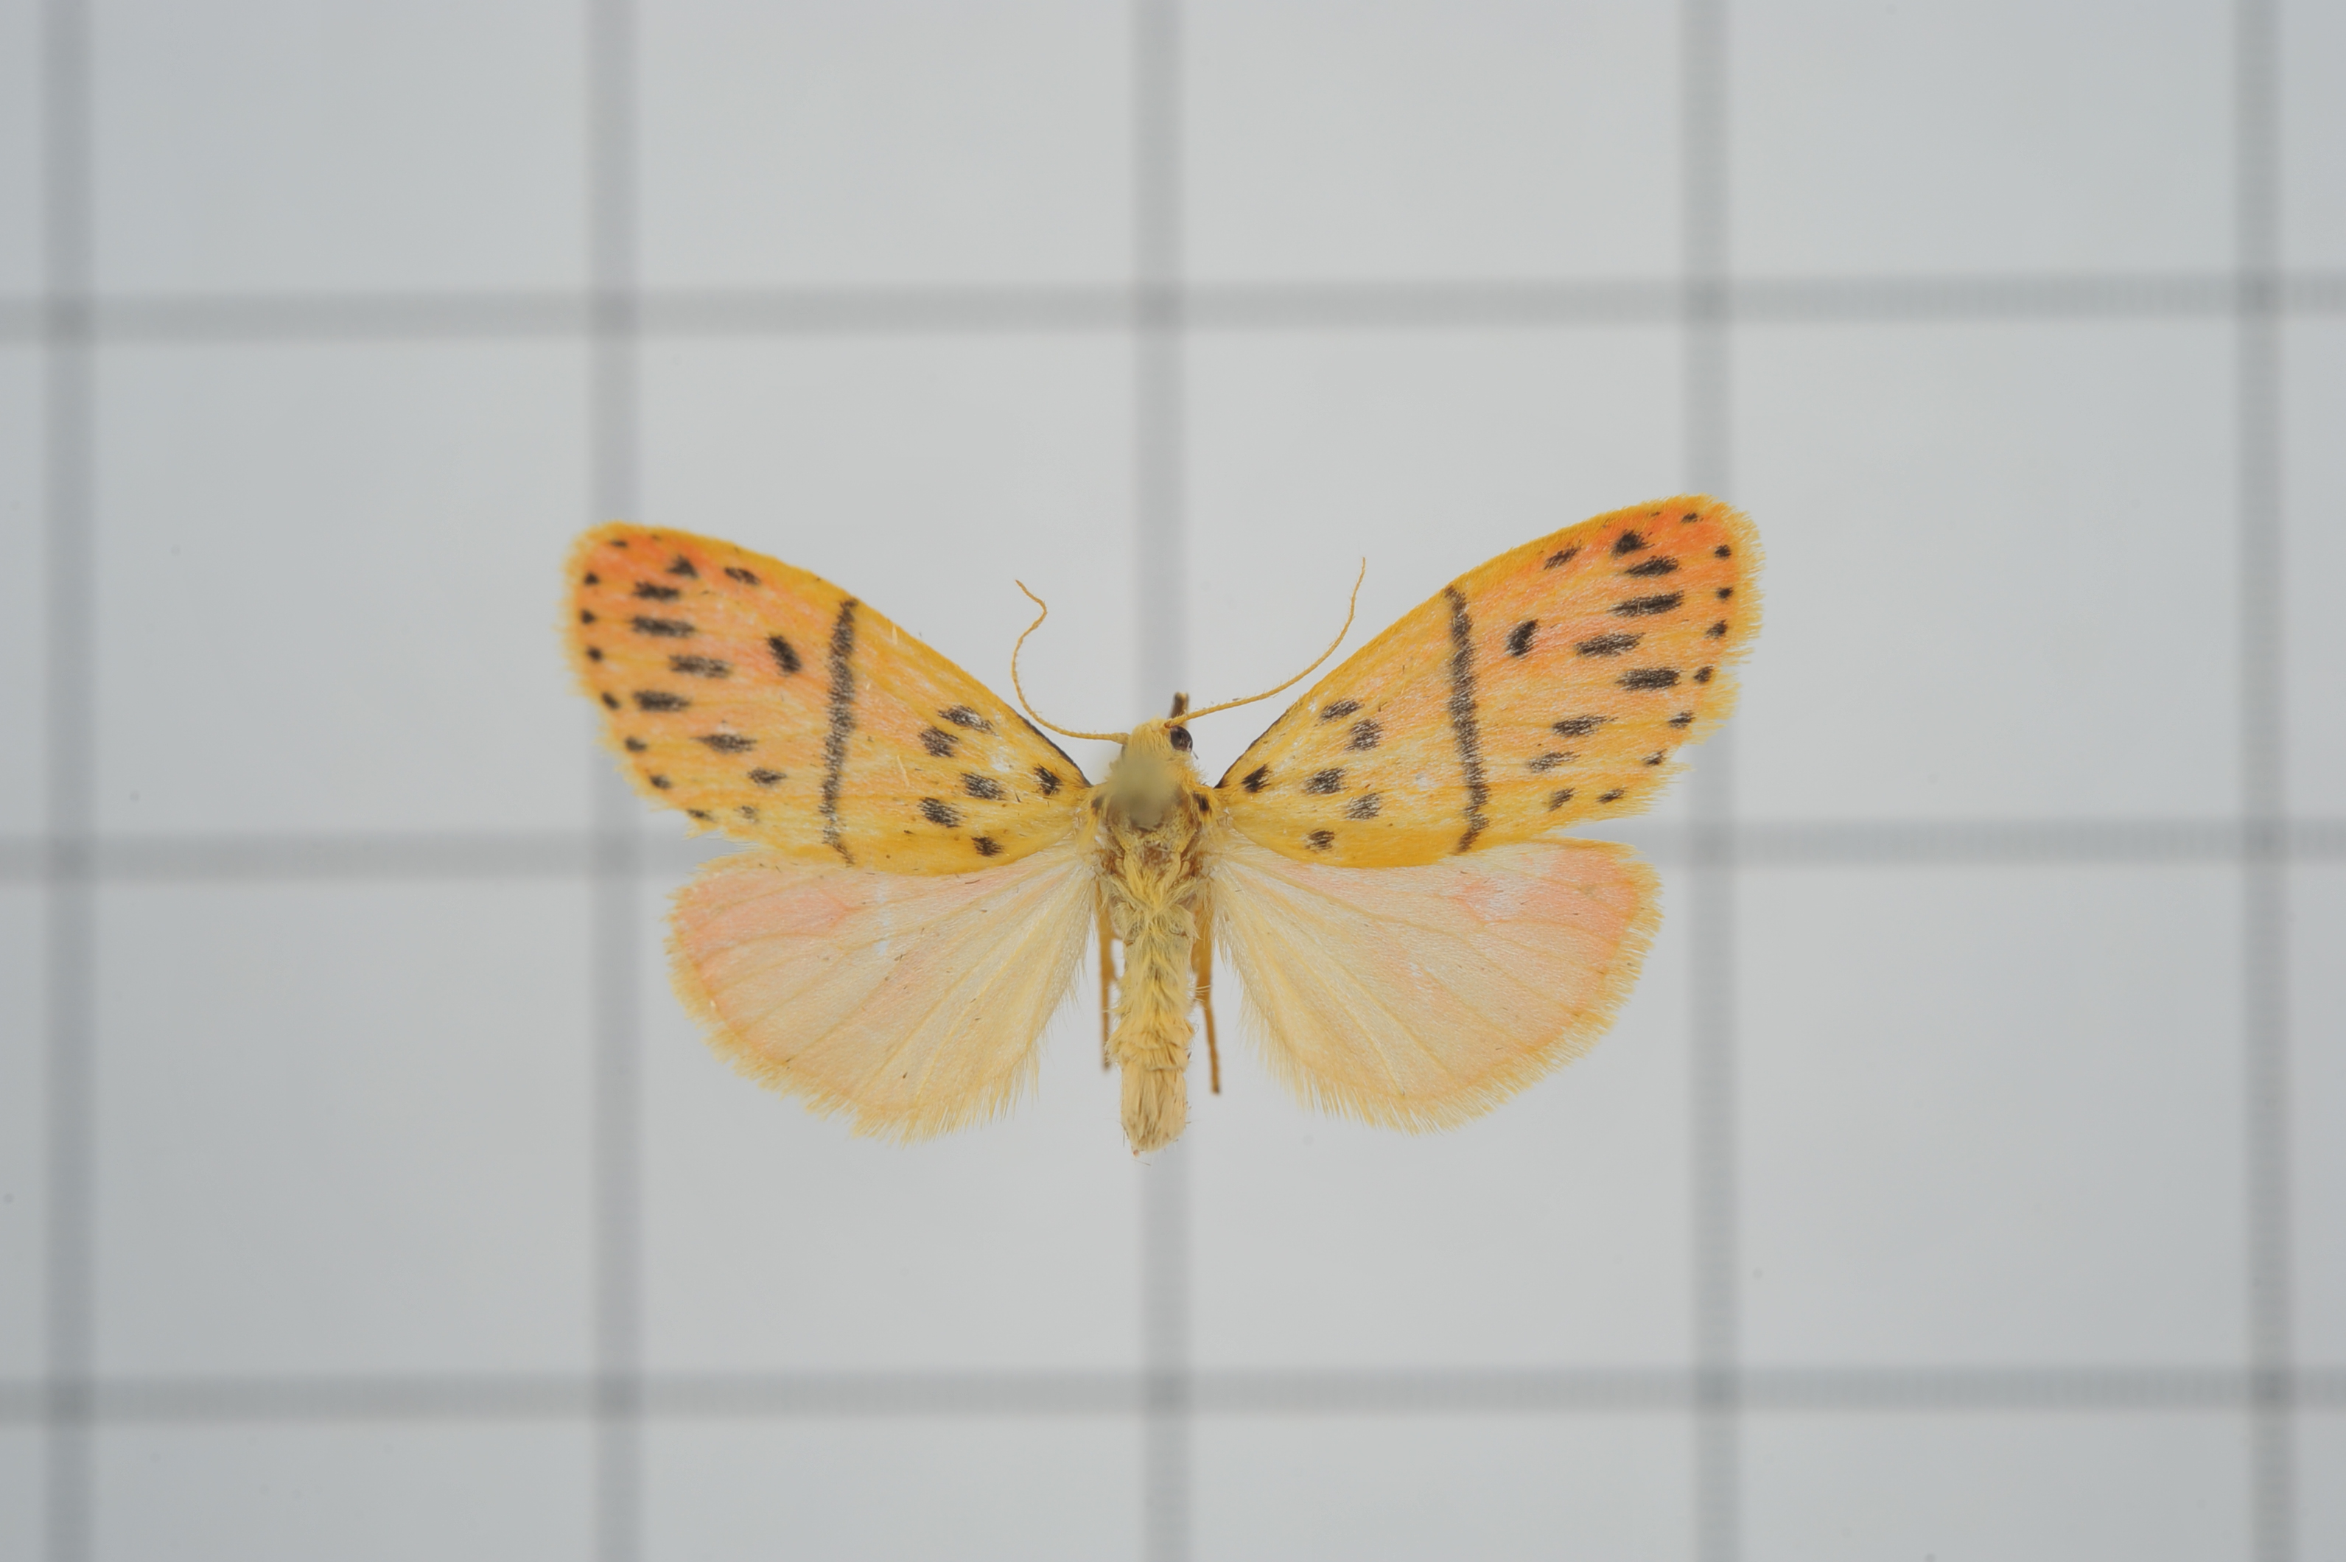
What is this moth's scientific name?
Miltochrista arcuata
